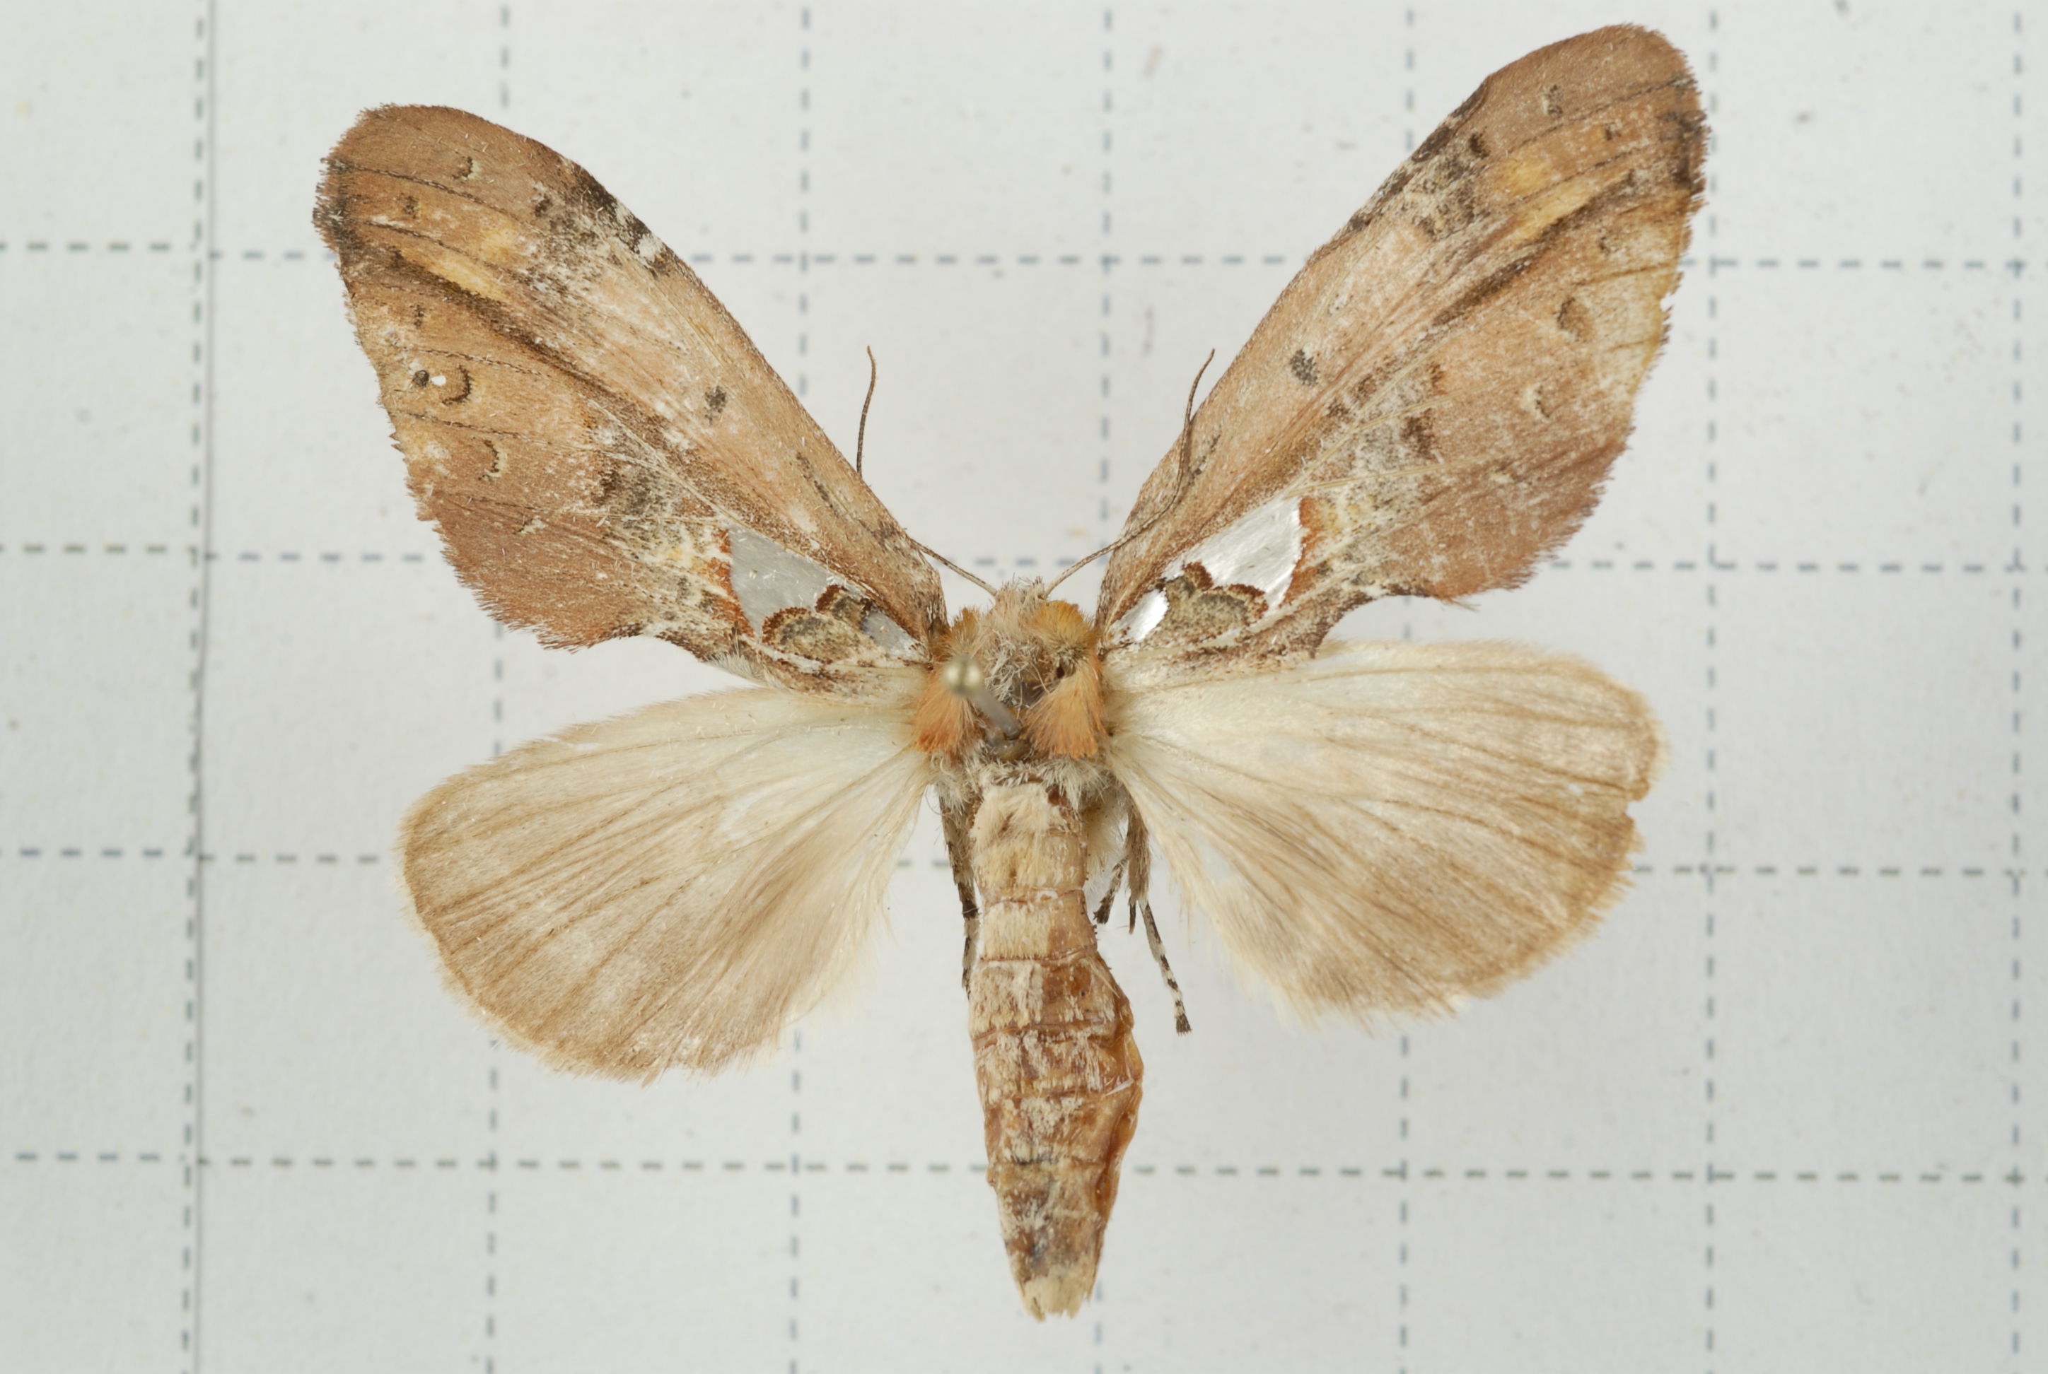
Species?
Ginshachia elongata
